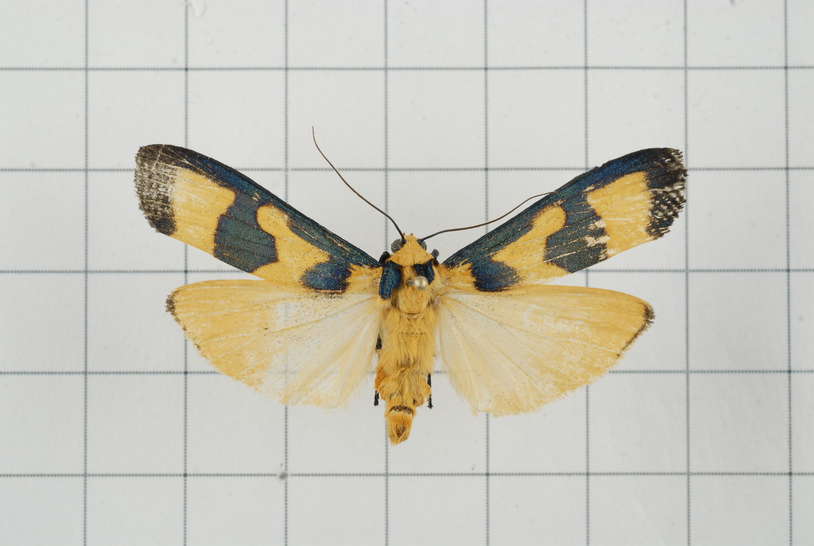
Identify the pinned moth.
Chrysaeglia magnifica
